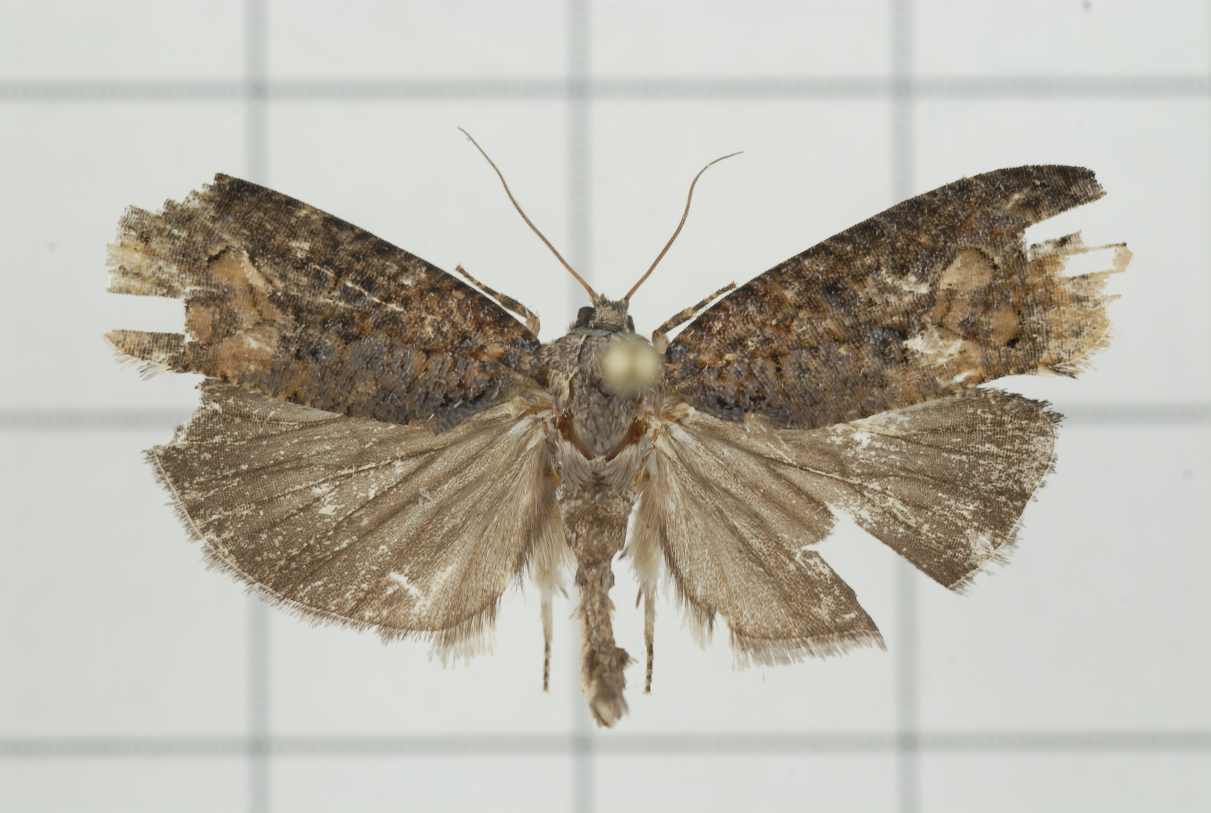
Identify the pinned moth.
Arcesis threnodes
